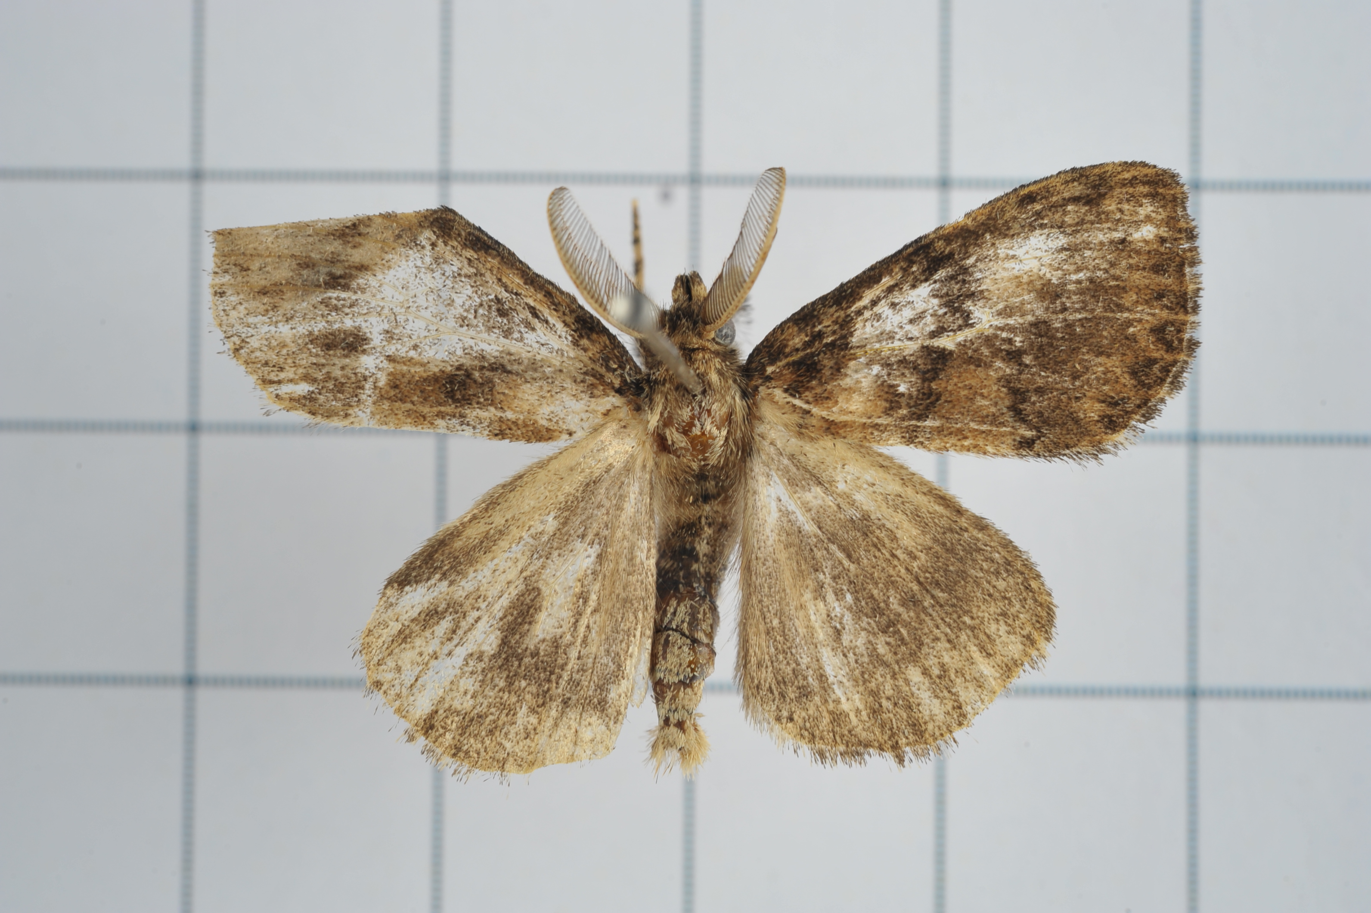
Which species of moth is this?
Ilema kosemponica
